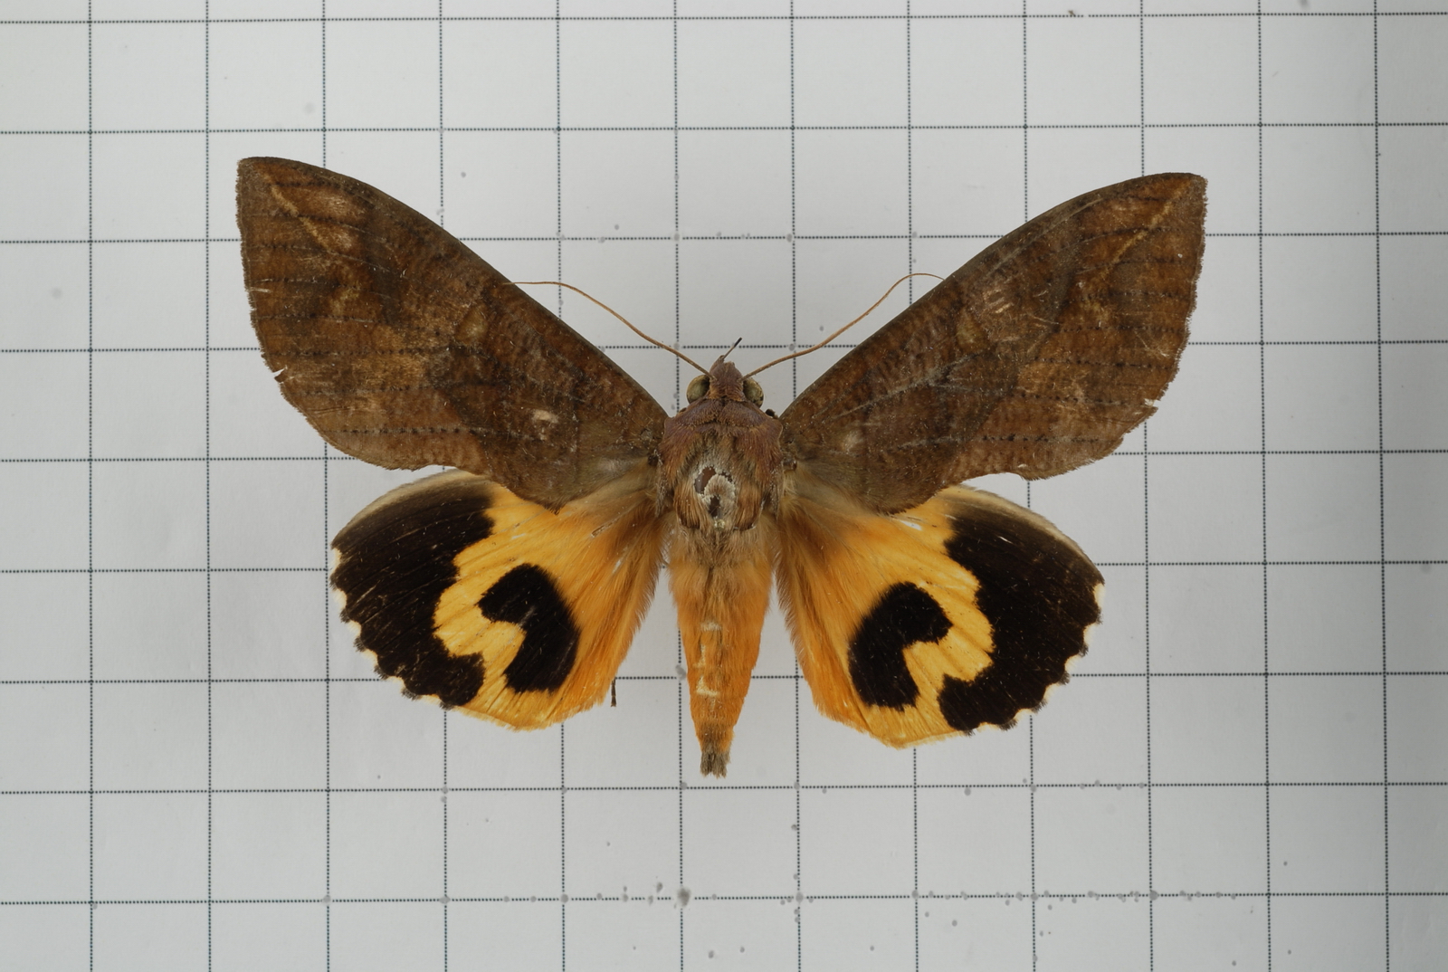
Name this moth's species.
Eudocima phalonia
